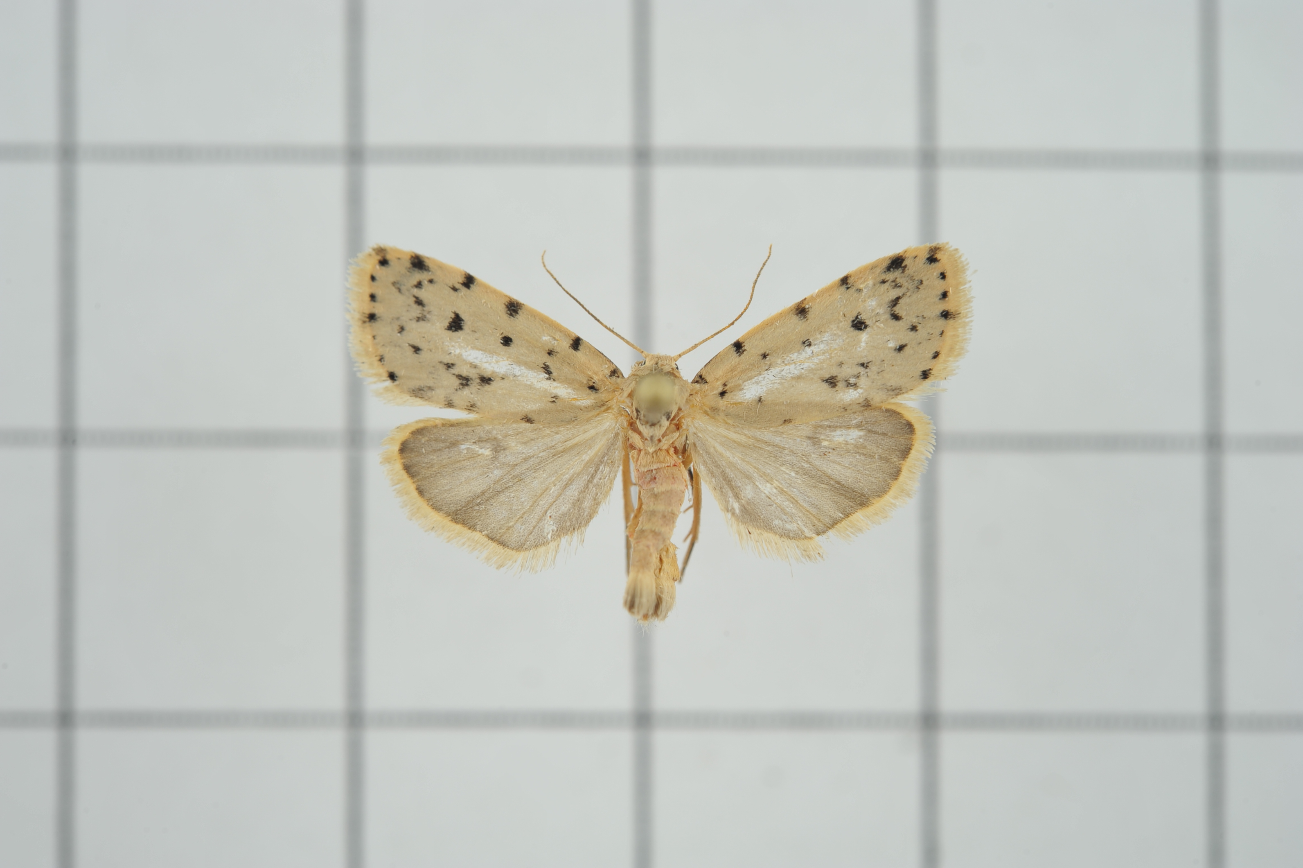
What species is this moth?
Siccia sordida
